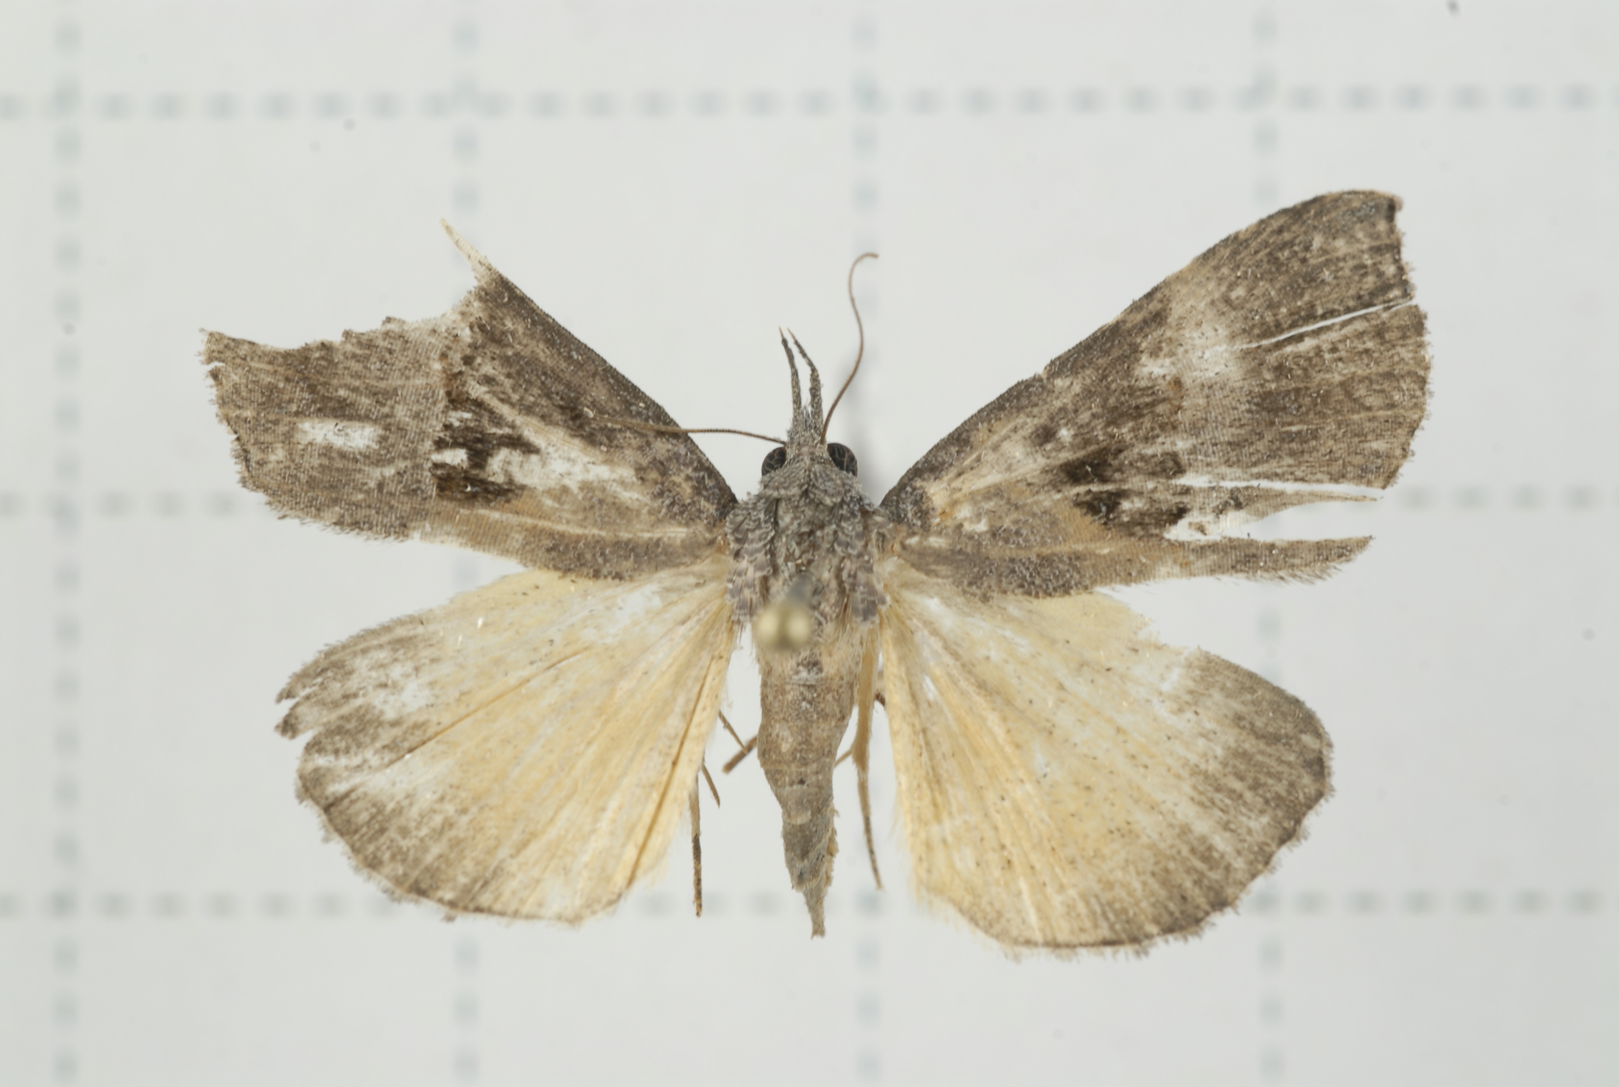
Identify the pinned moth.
Dichromia amica
